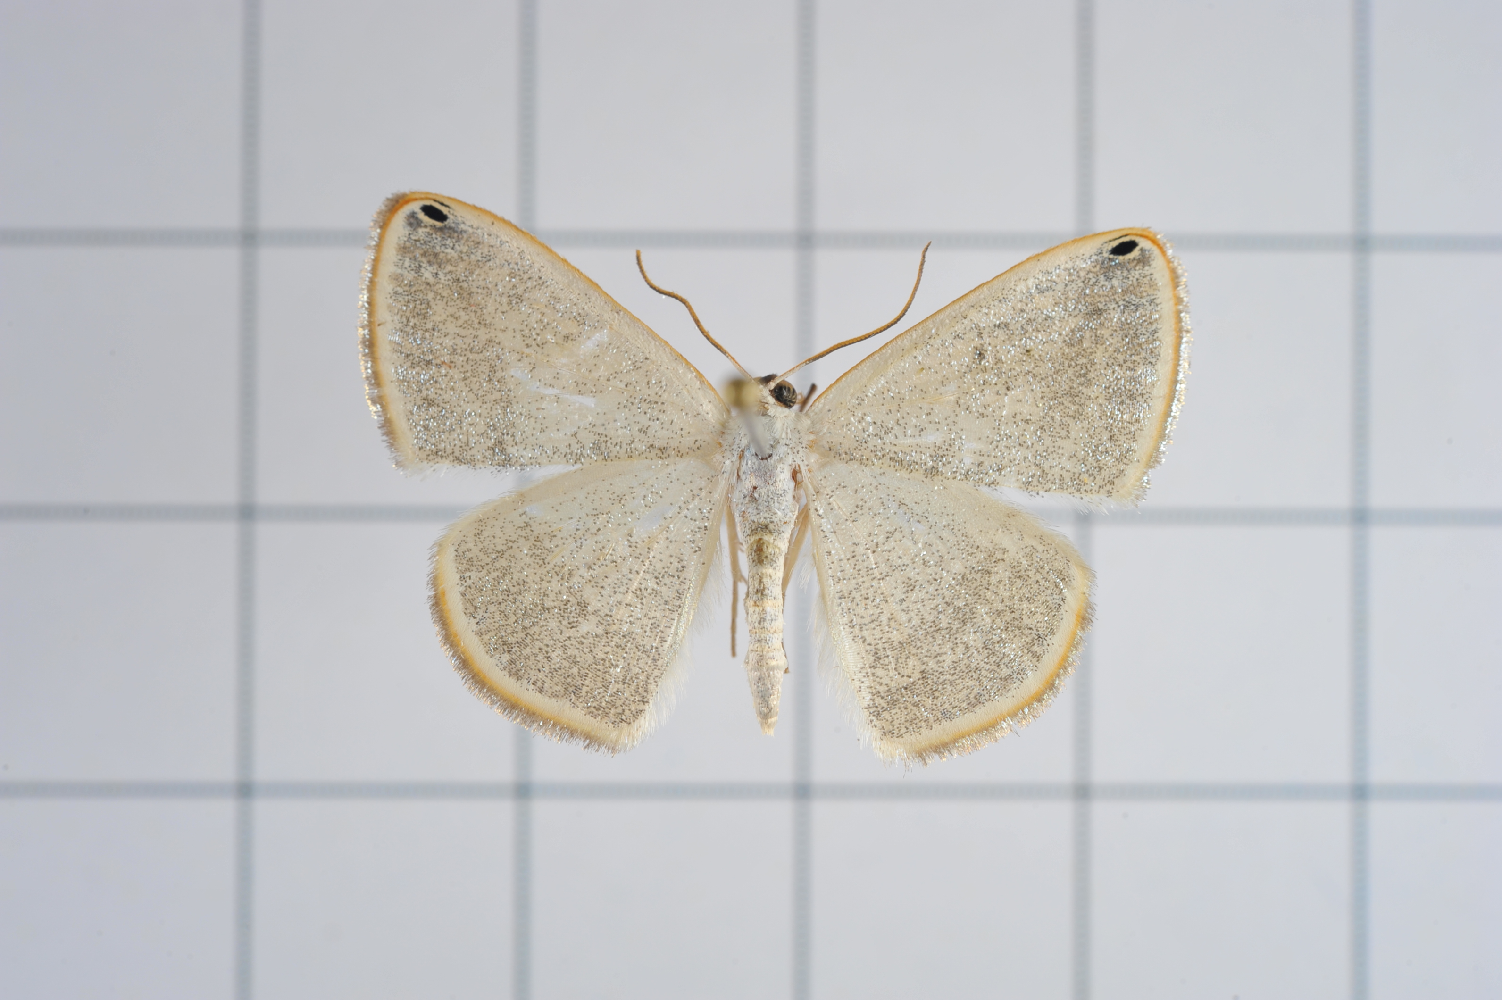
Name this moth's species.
Lomographa percnosticta
